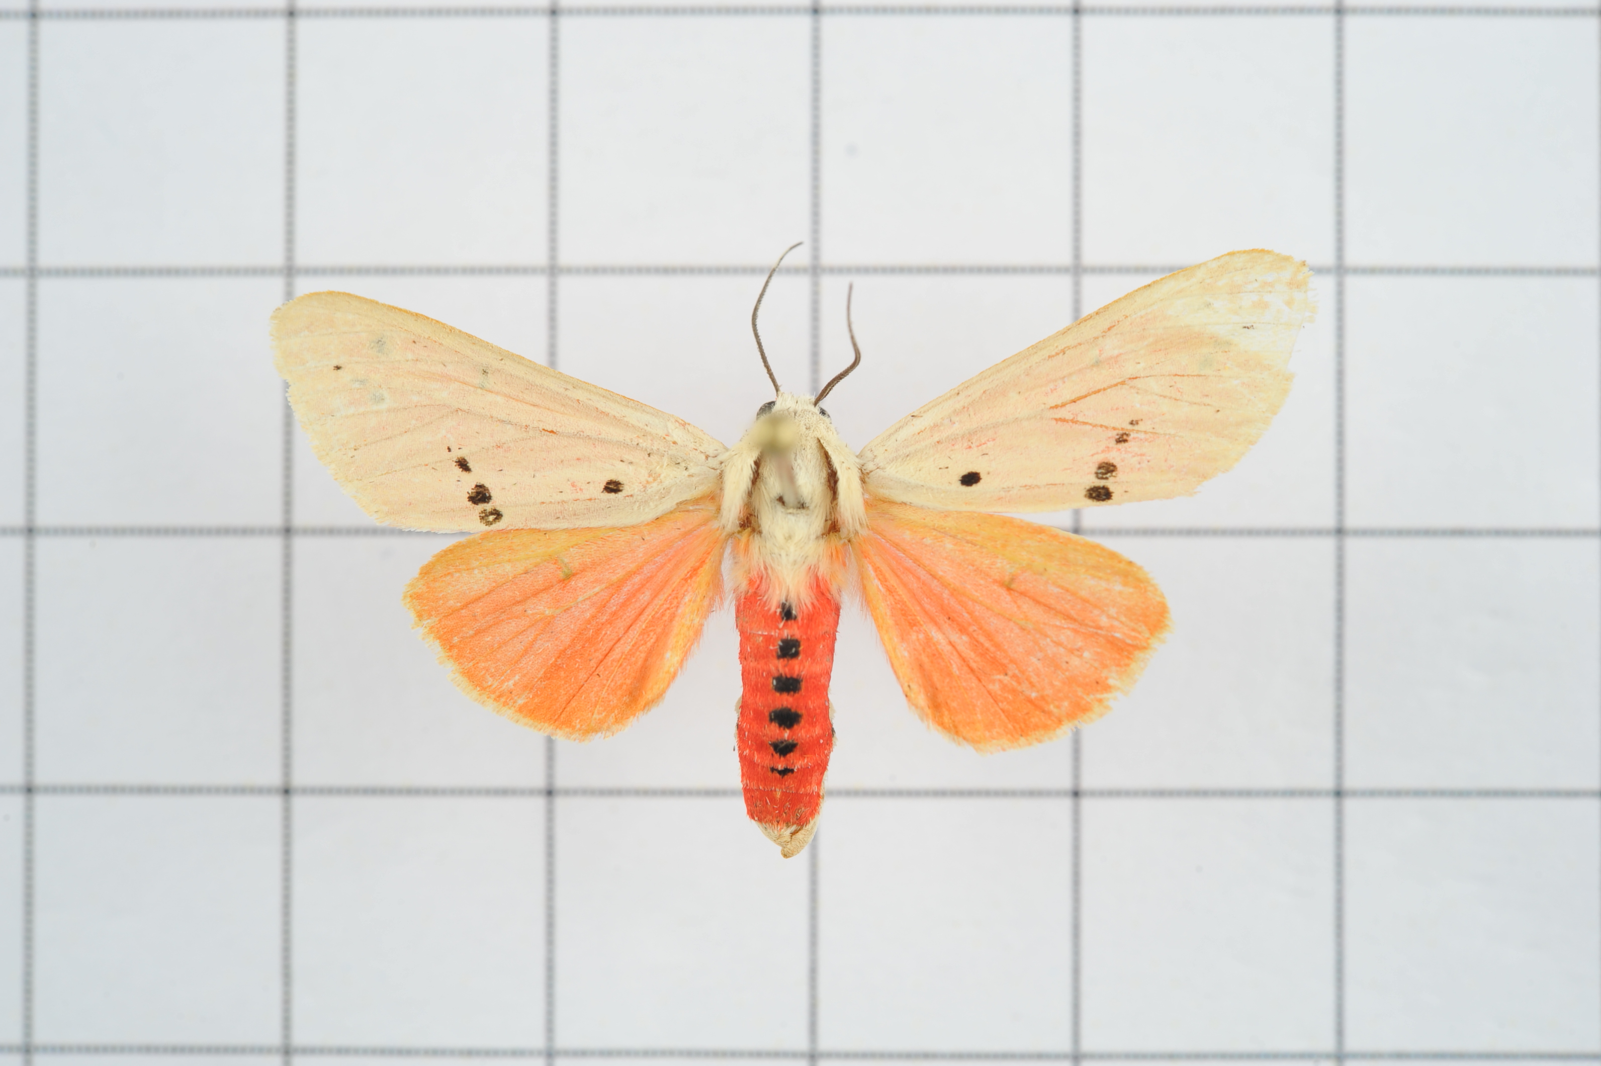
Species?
Spilarctia subcarnea
